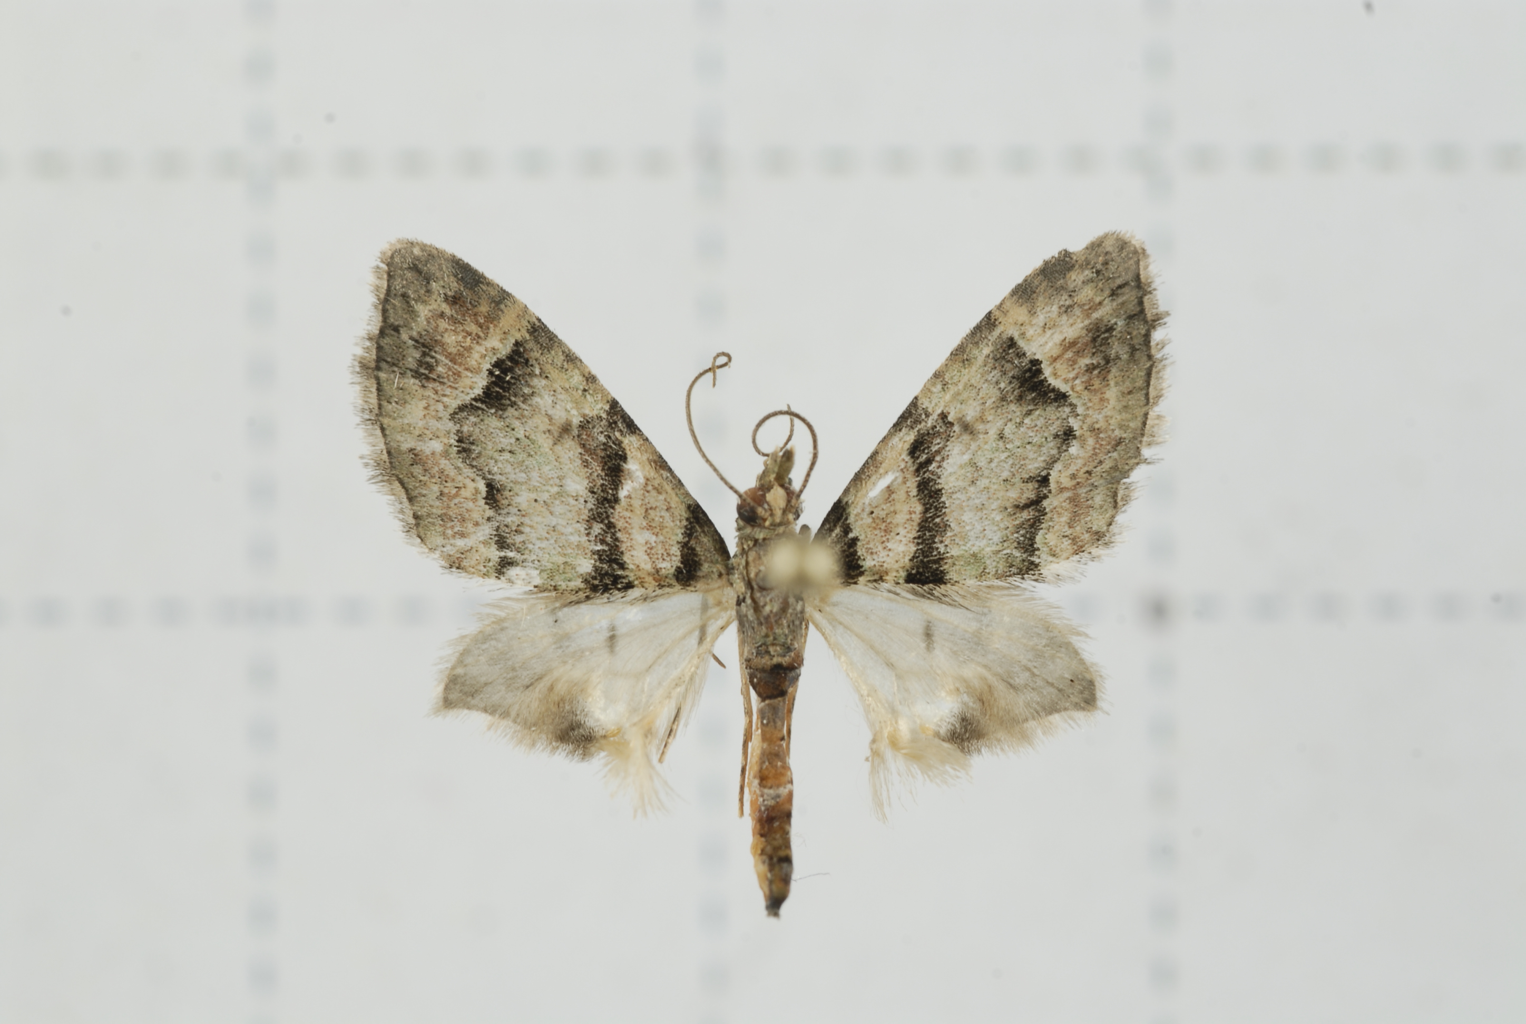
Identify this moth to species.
Syncosmia bicornuta bicornuta
